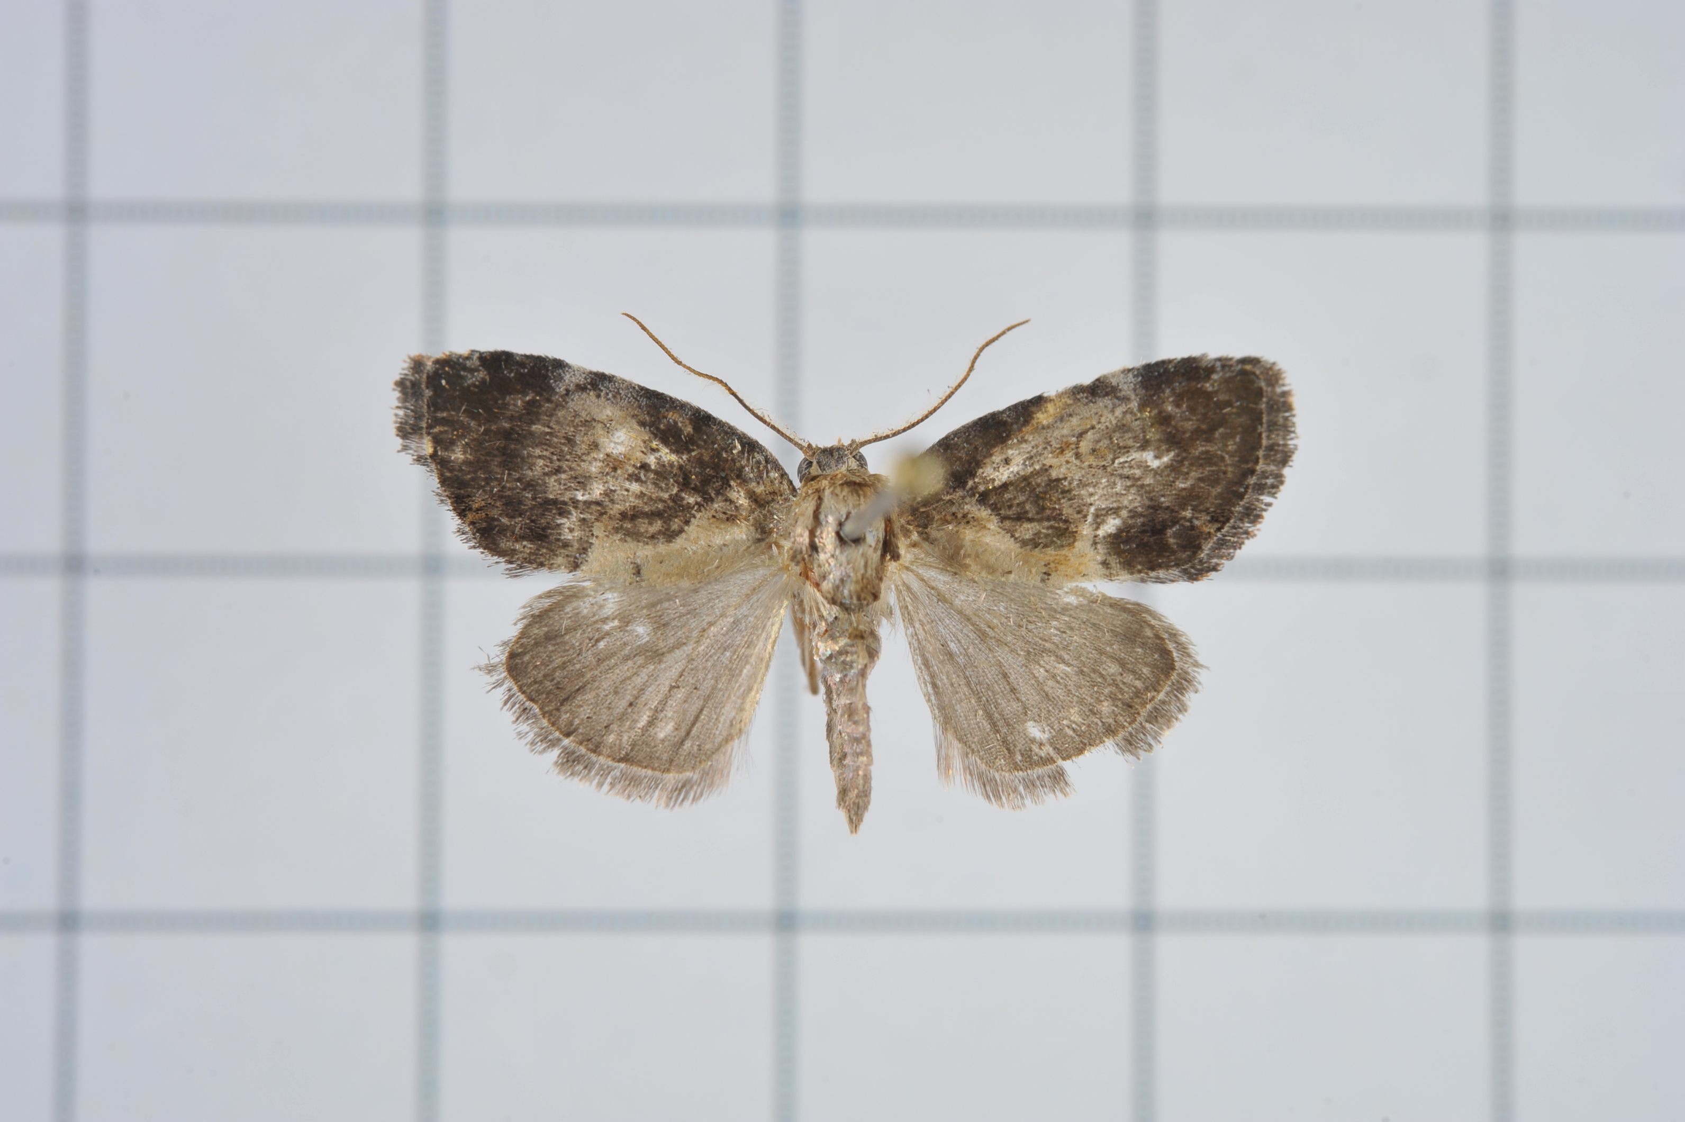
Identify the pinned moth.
Negritothripa hampsoni
